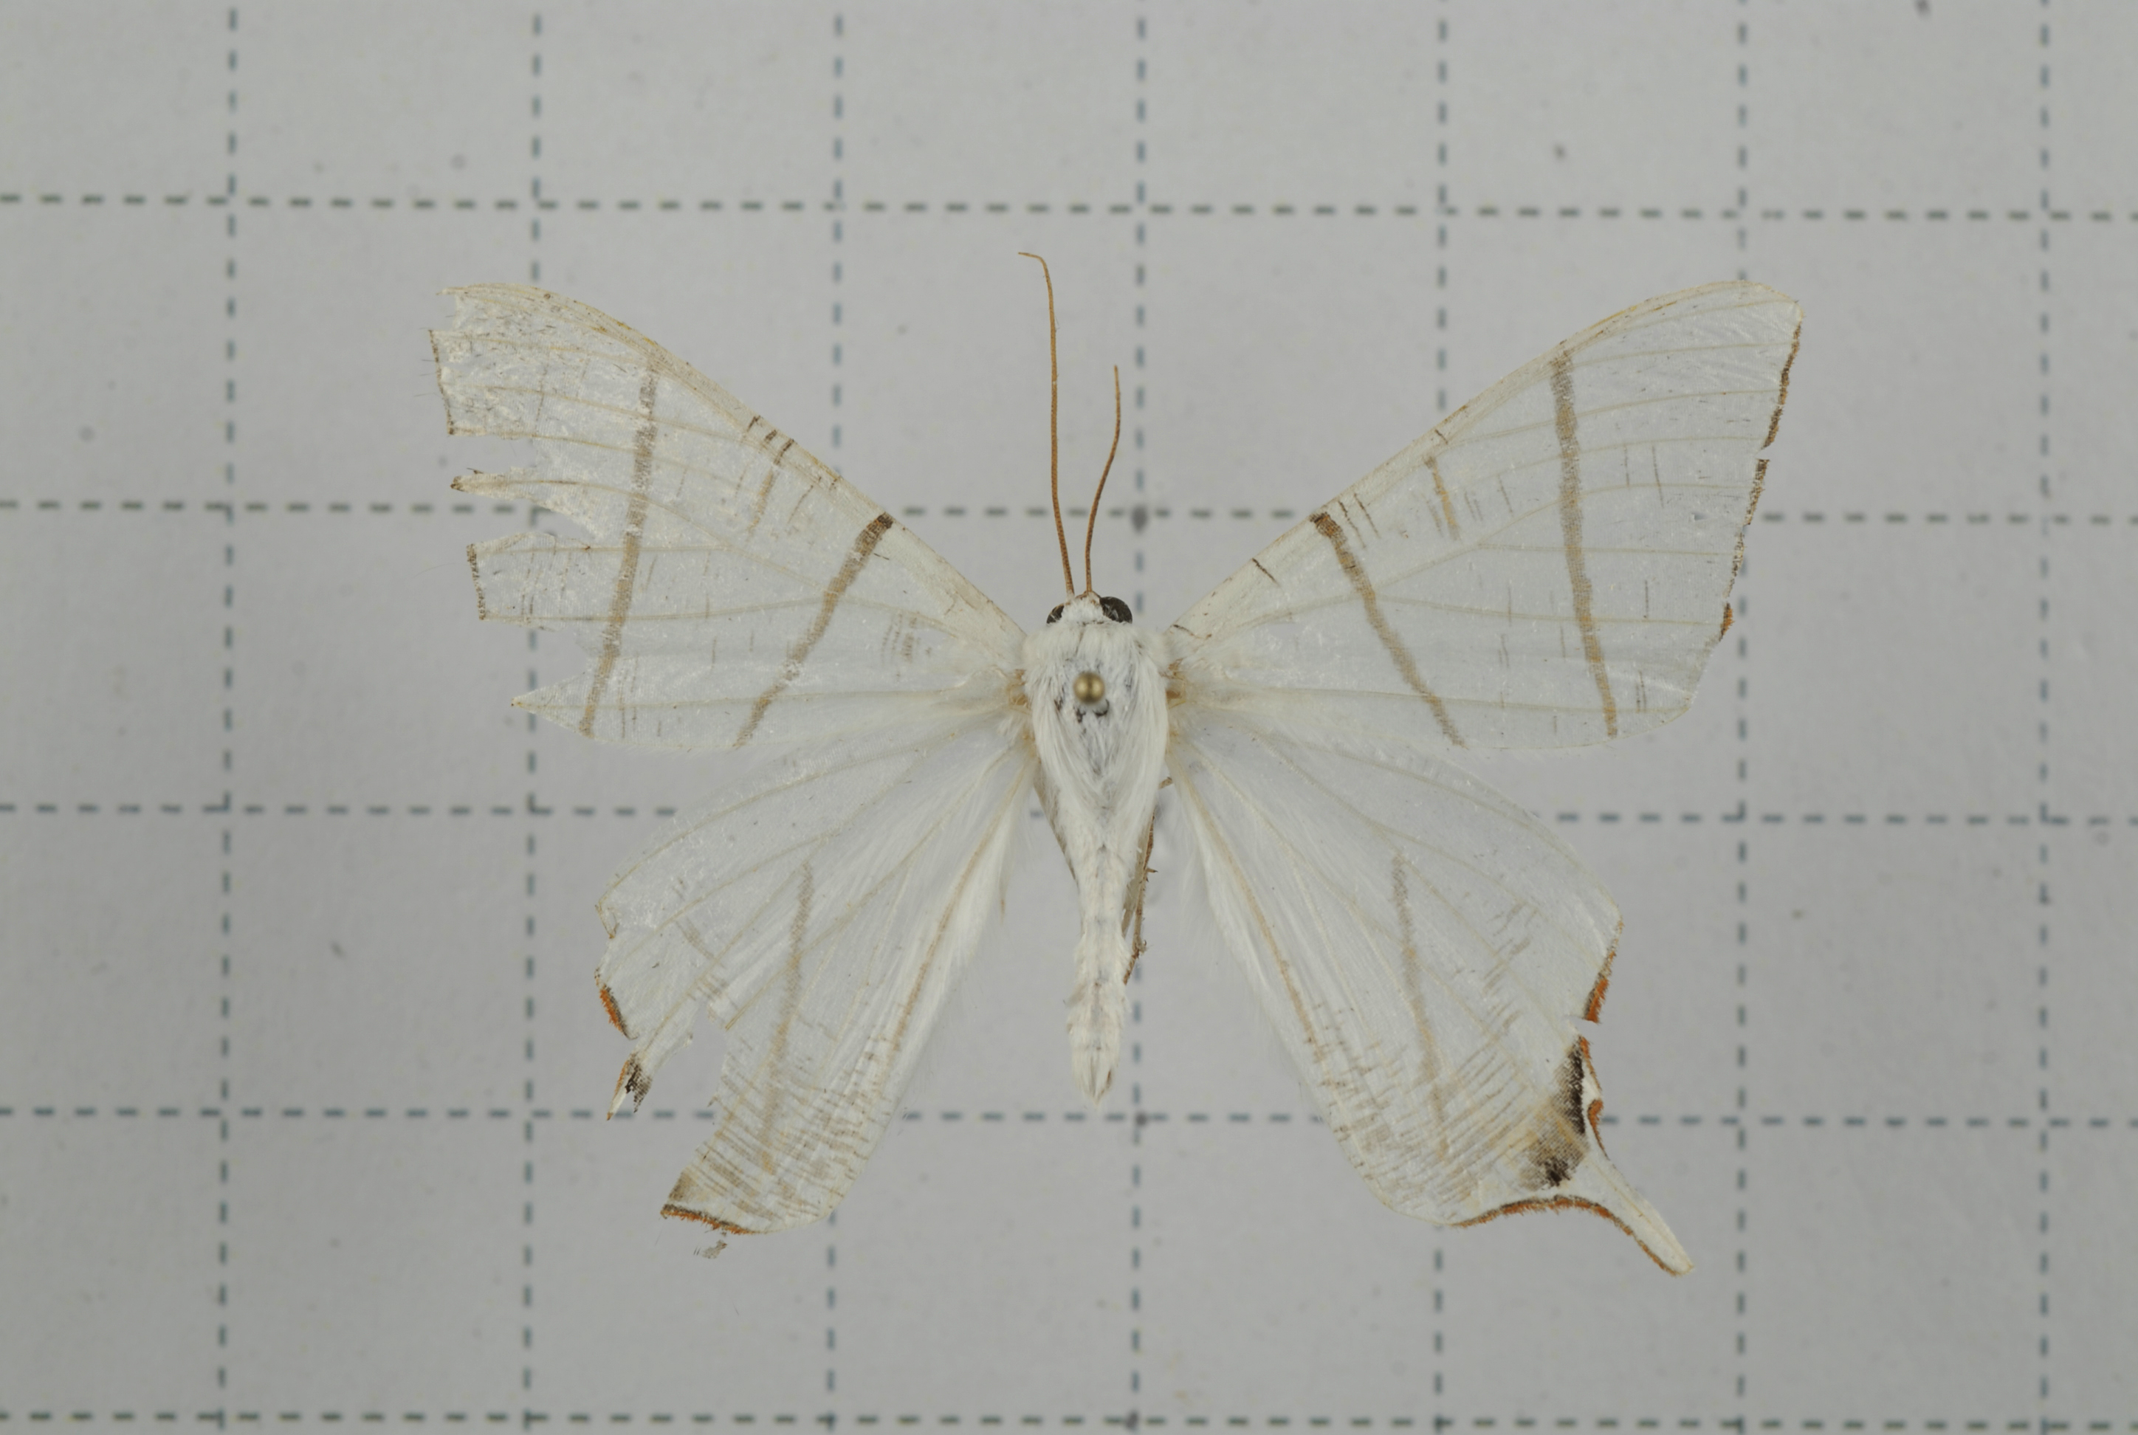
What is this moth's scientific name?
Ourapteryx clara formosana
